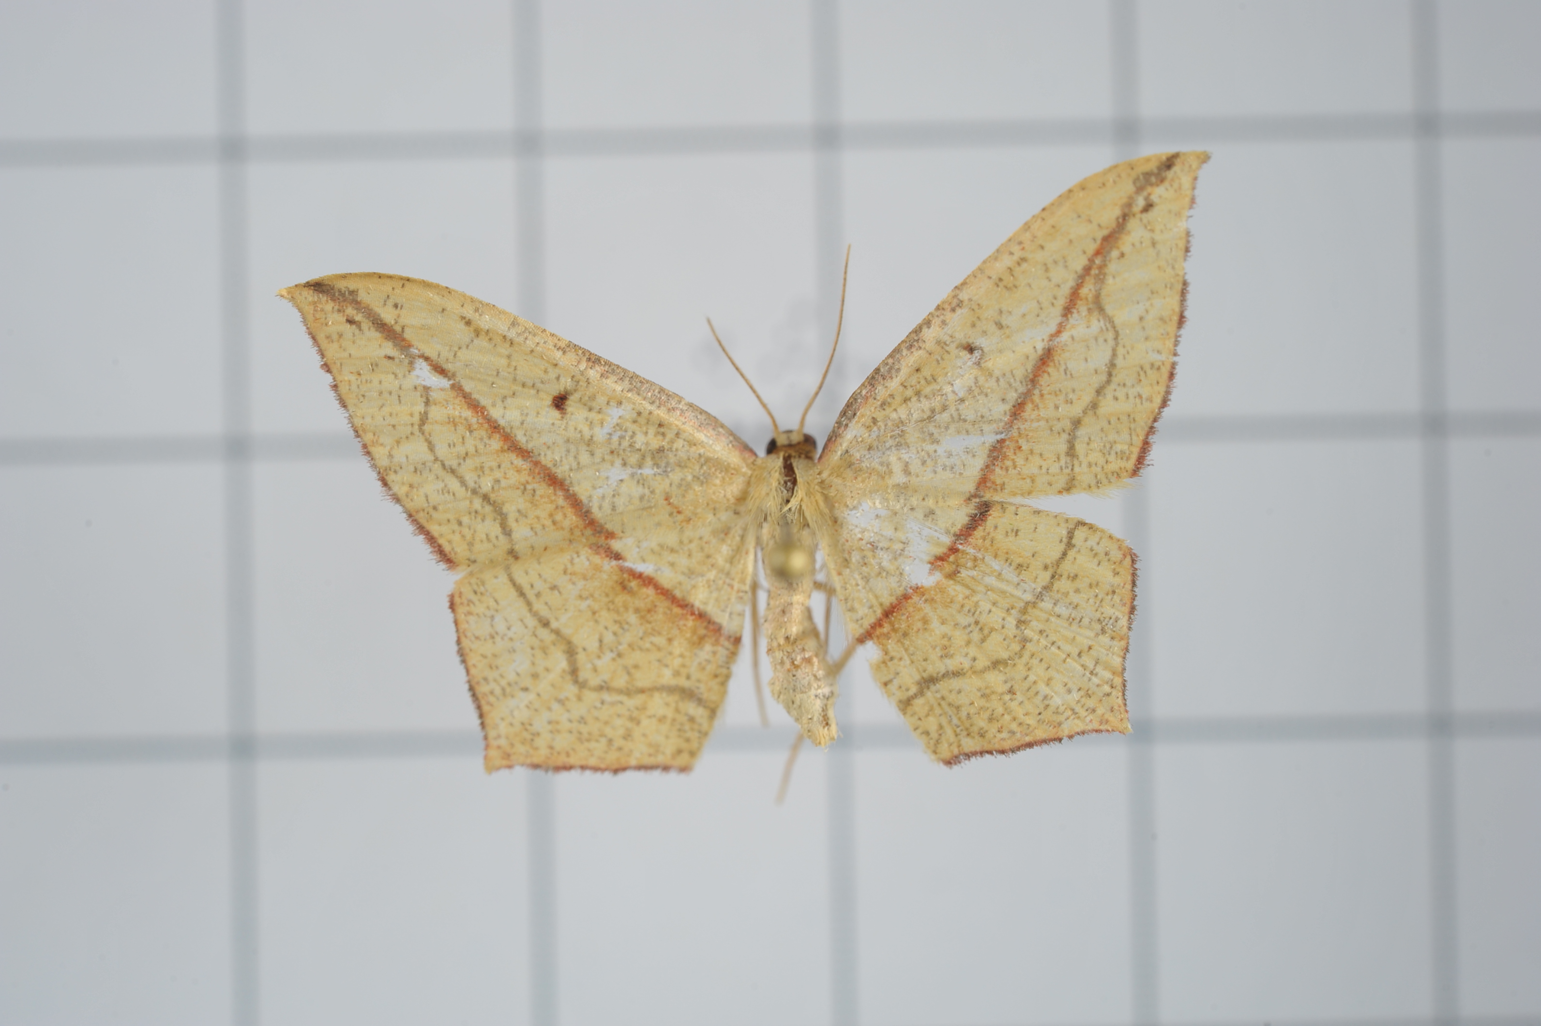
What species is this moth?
Timandra convectaria
